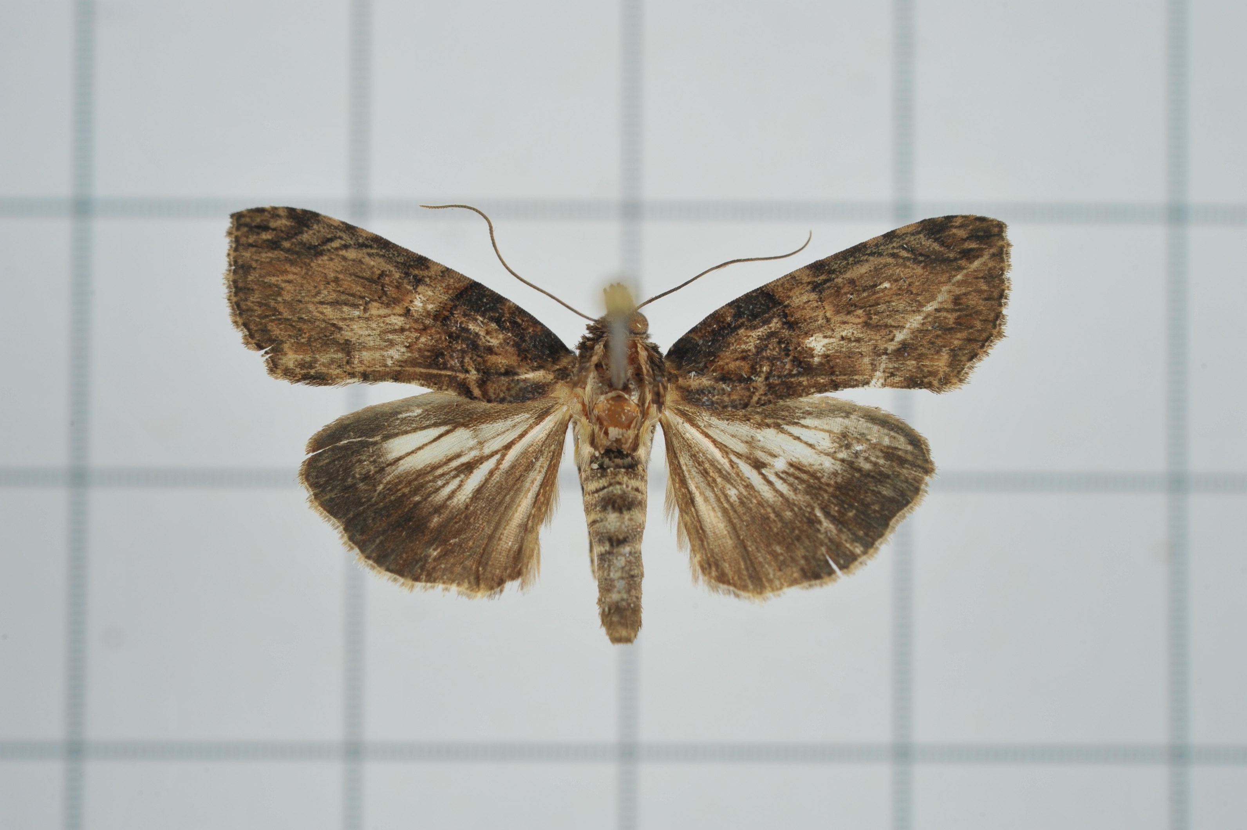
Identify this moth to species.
Lophoptera phaeobasis
